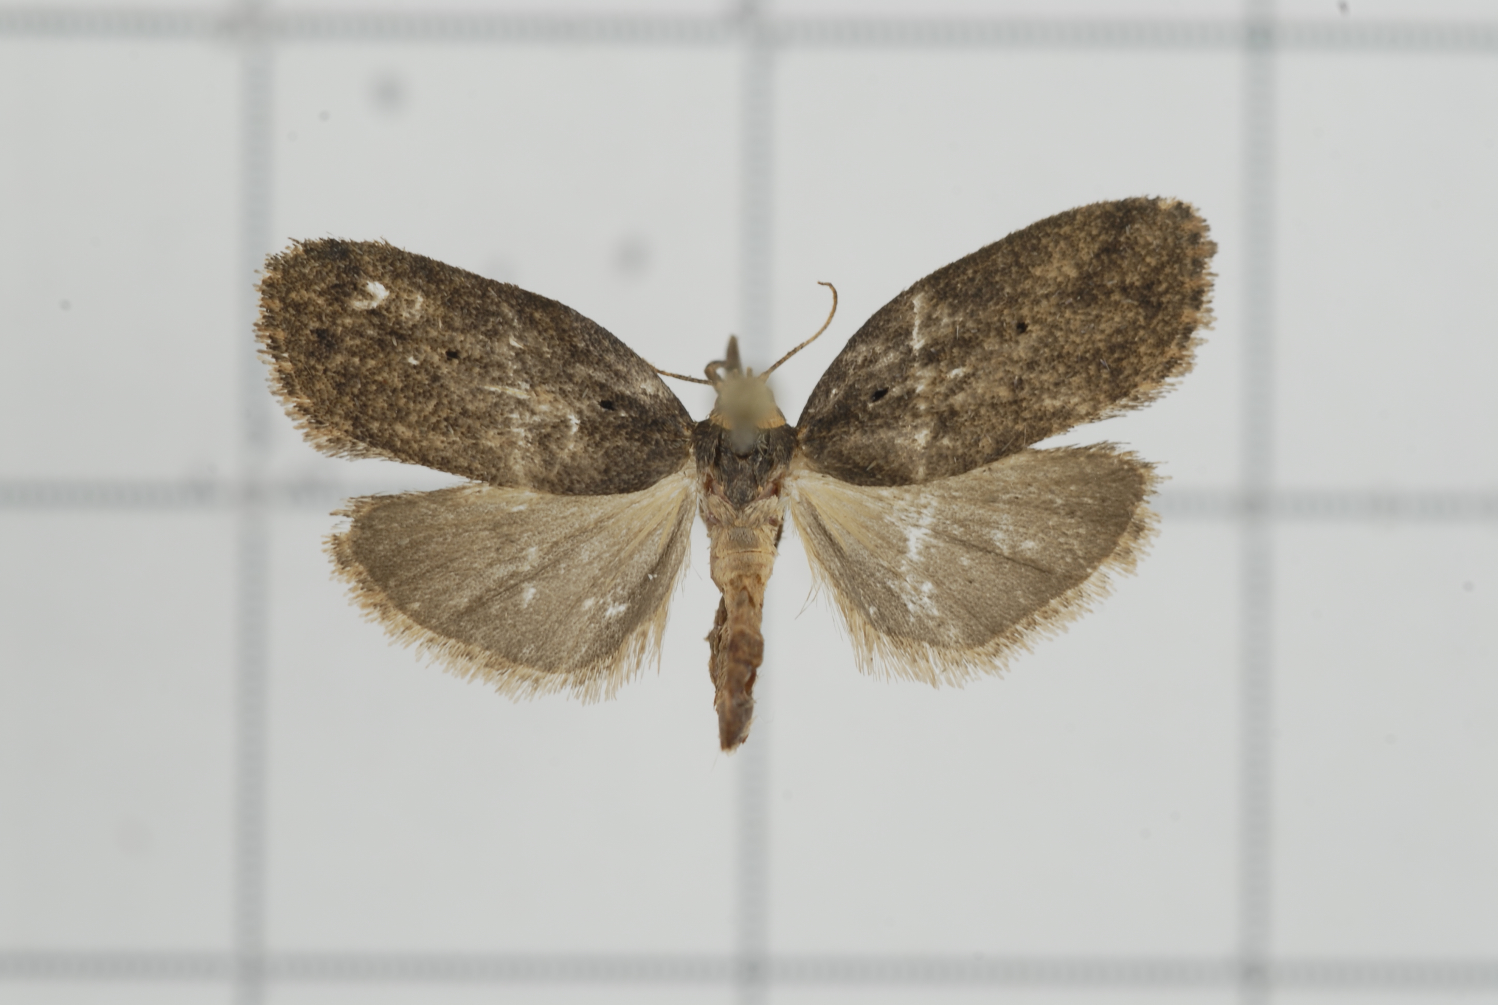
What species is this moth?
Eugoa brunnea
